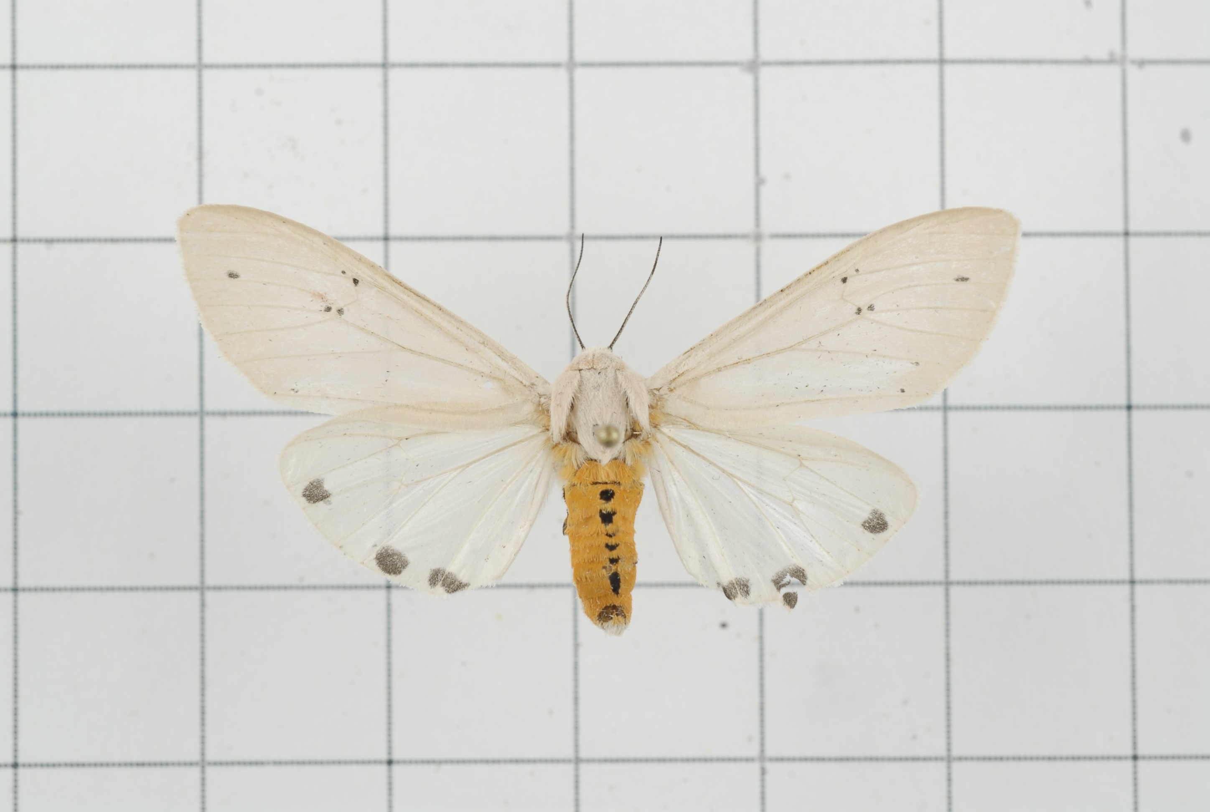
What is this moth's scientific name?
Creatonotos transiens koni
